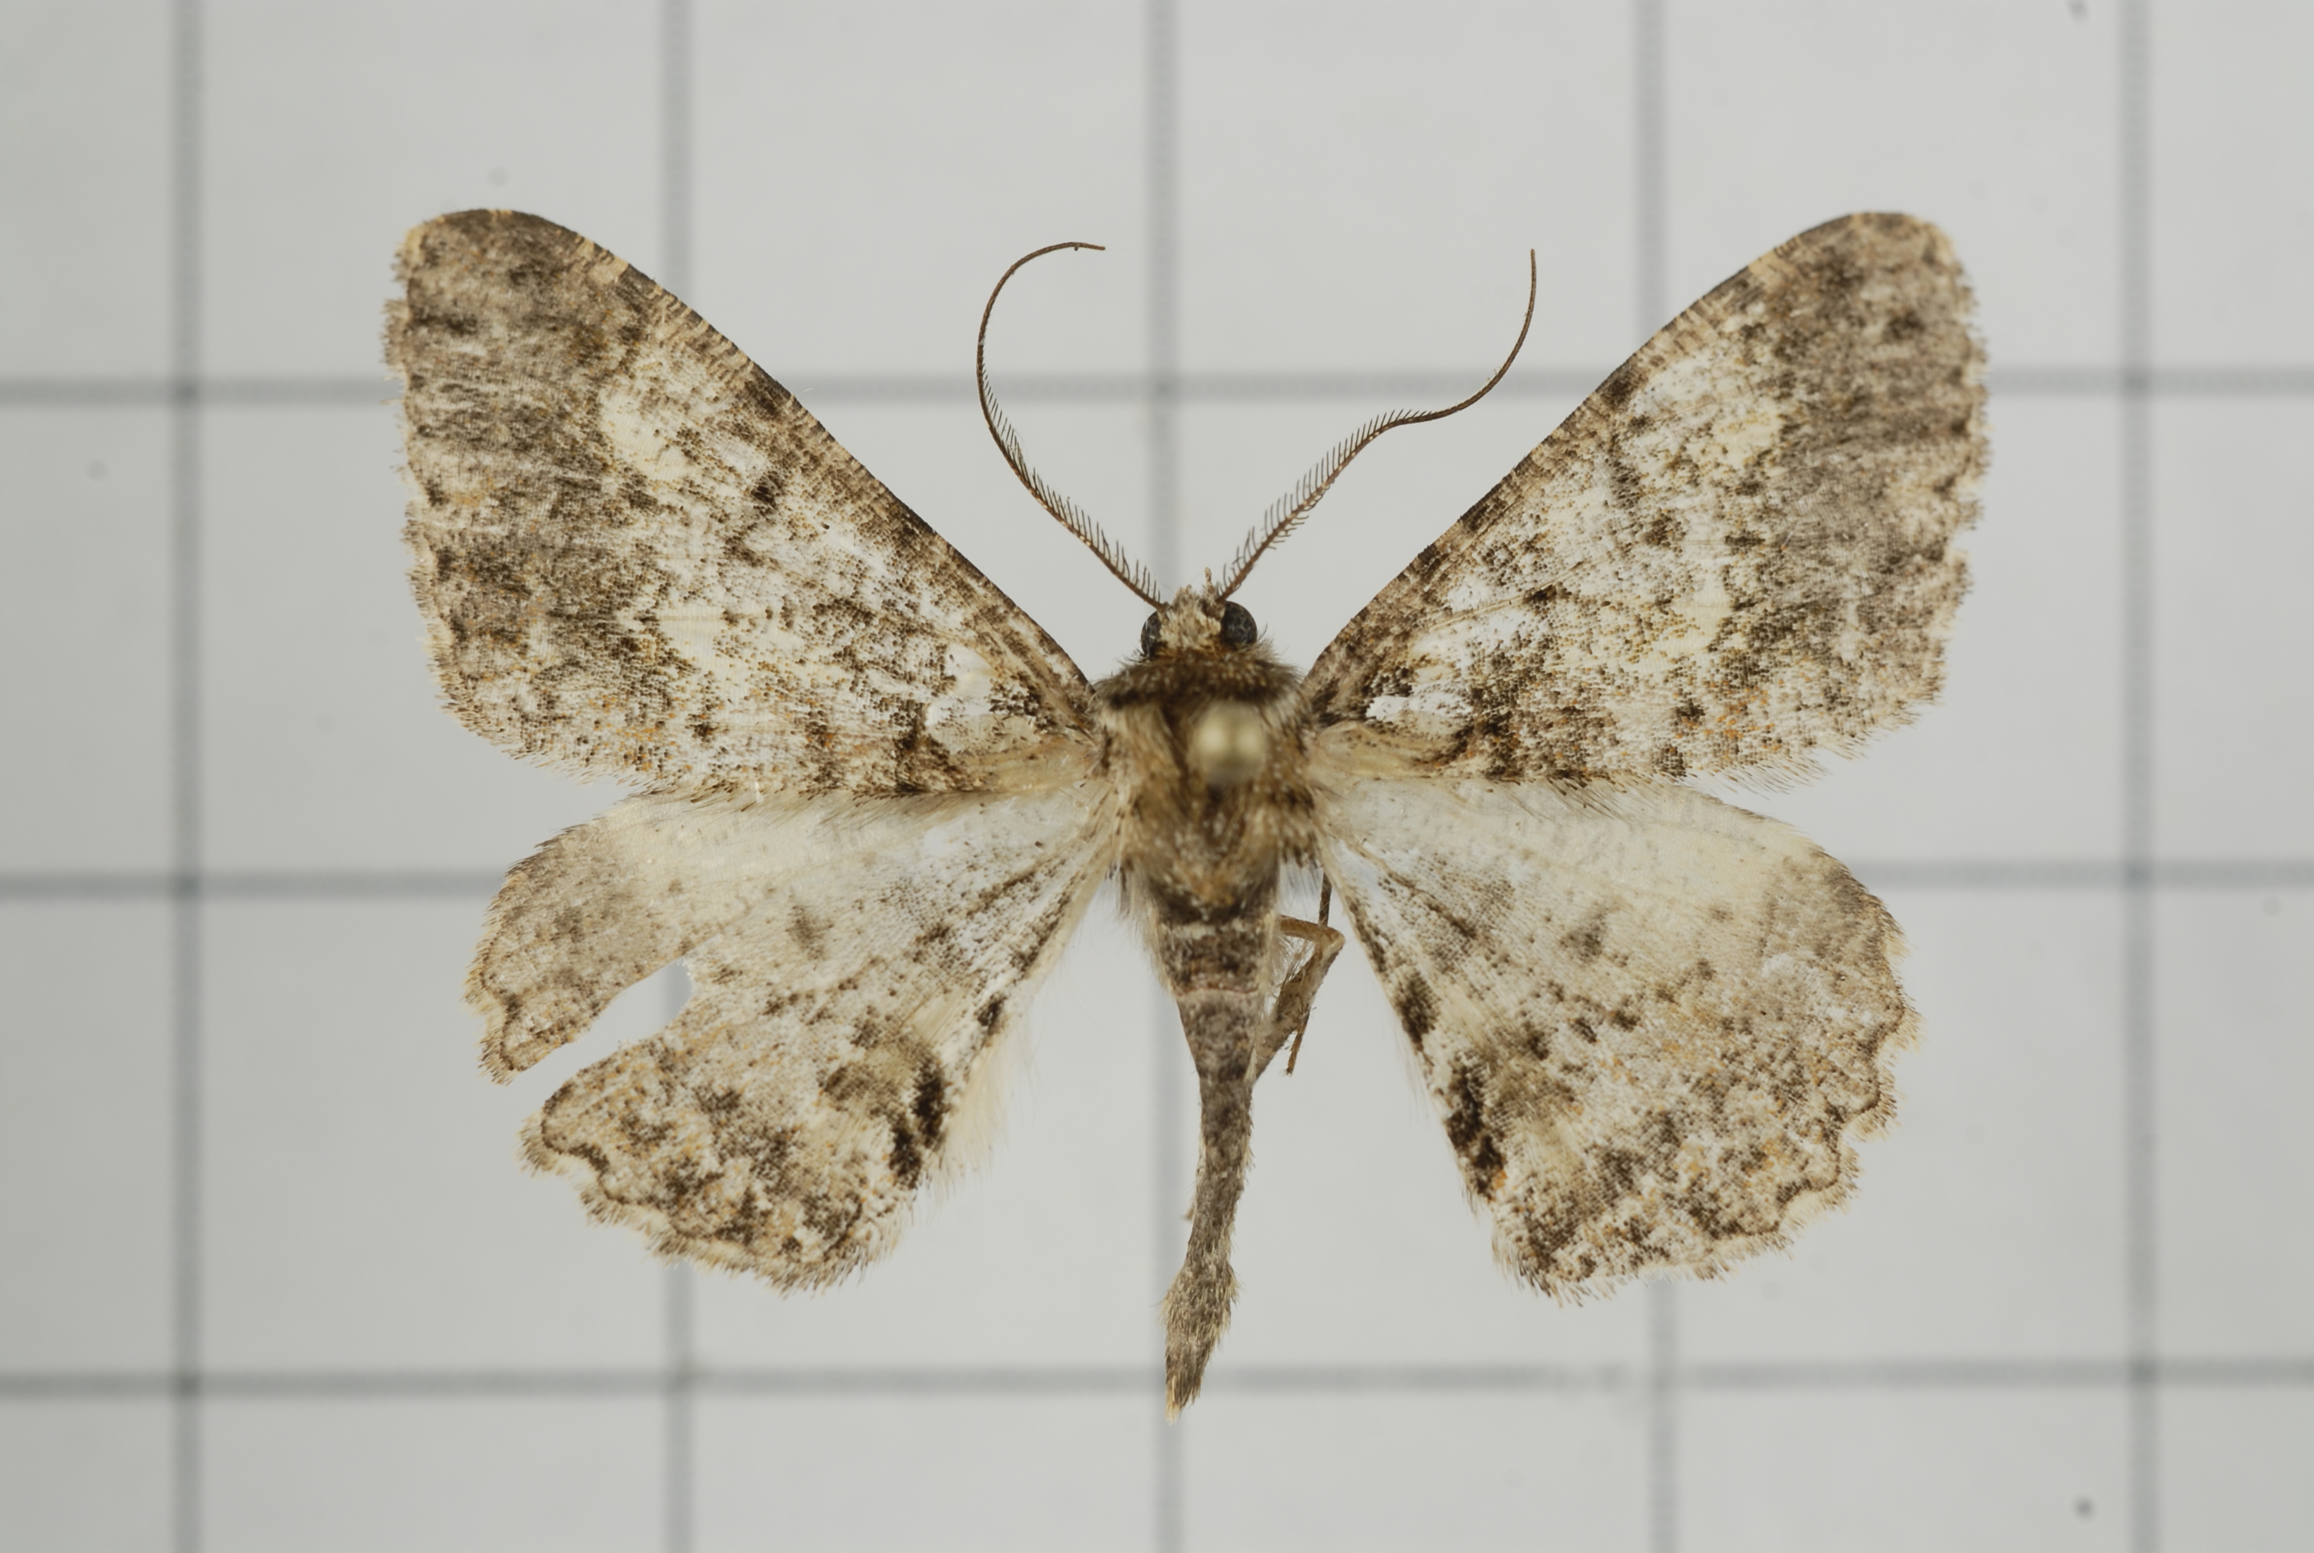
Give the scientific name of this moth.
Alcis taiwanovariegata
